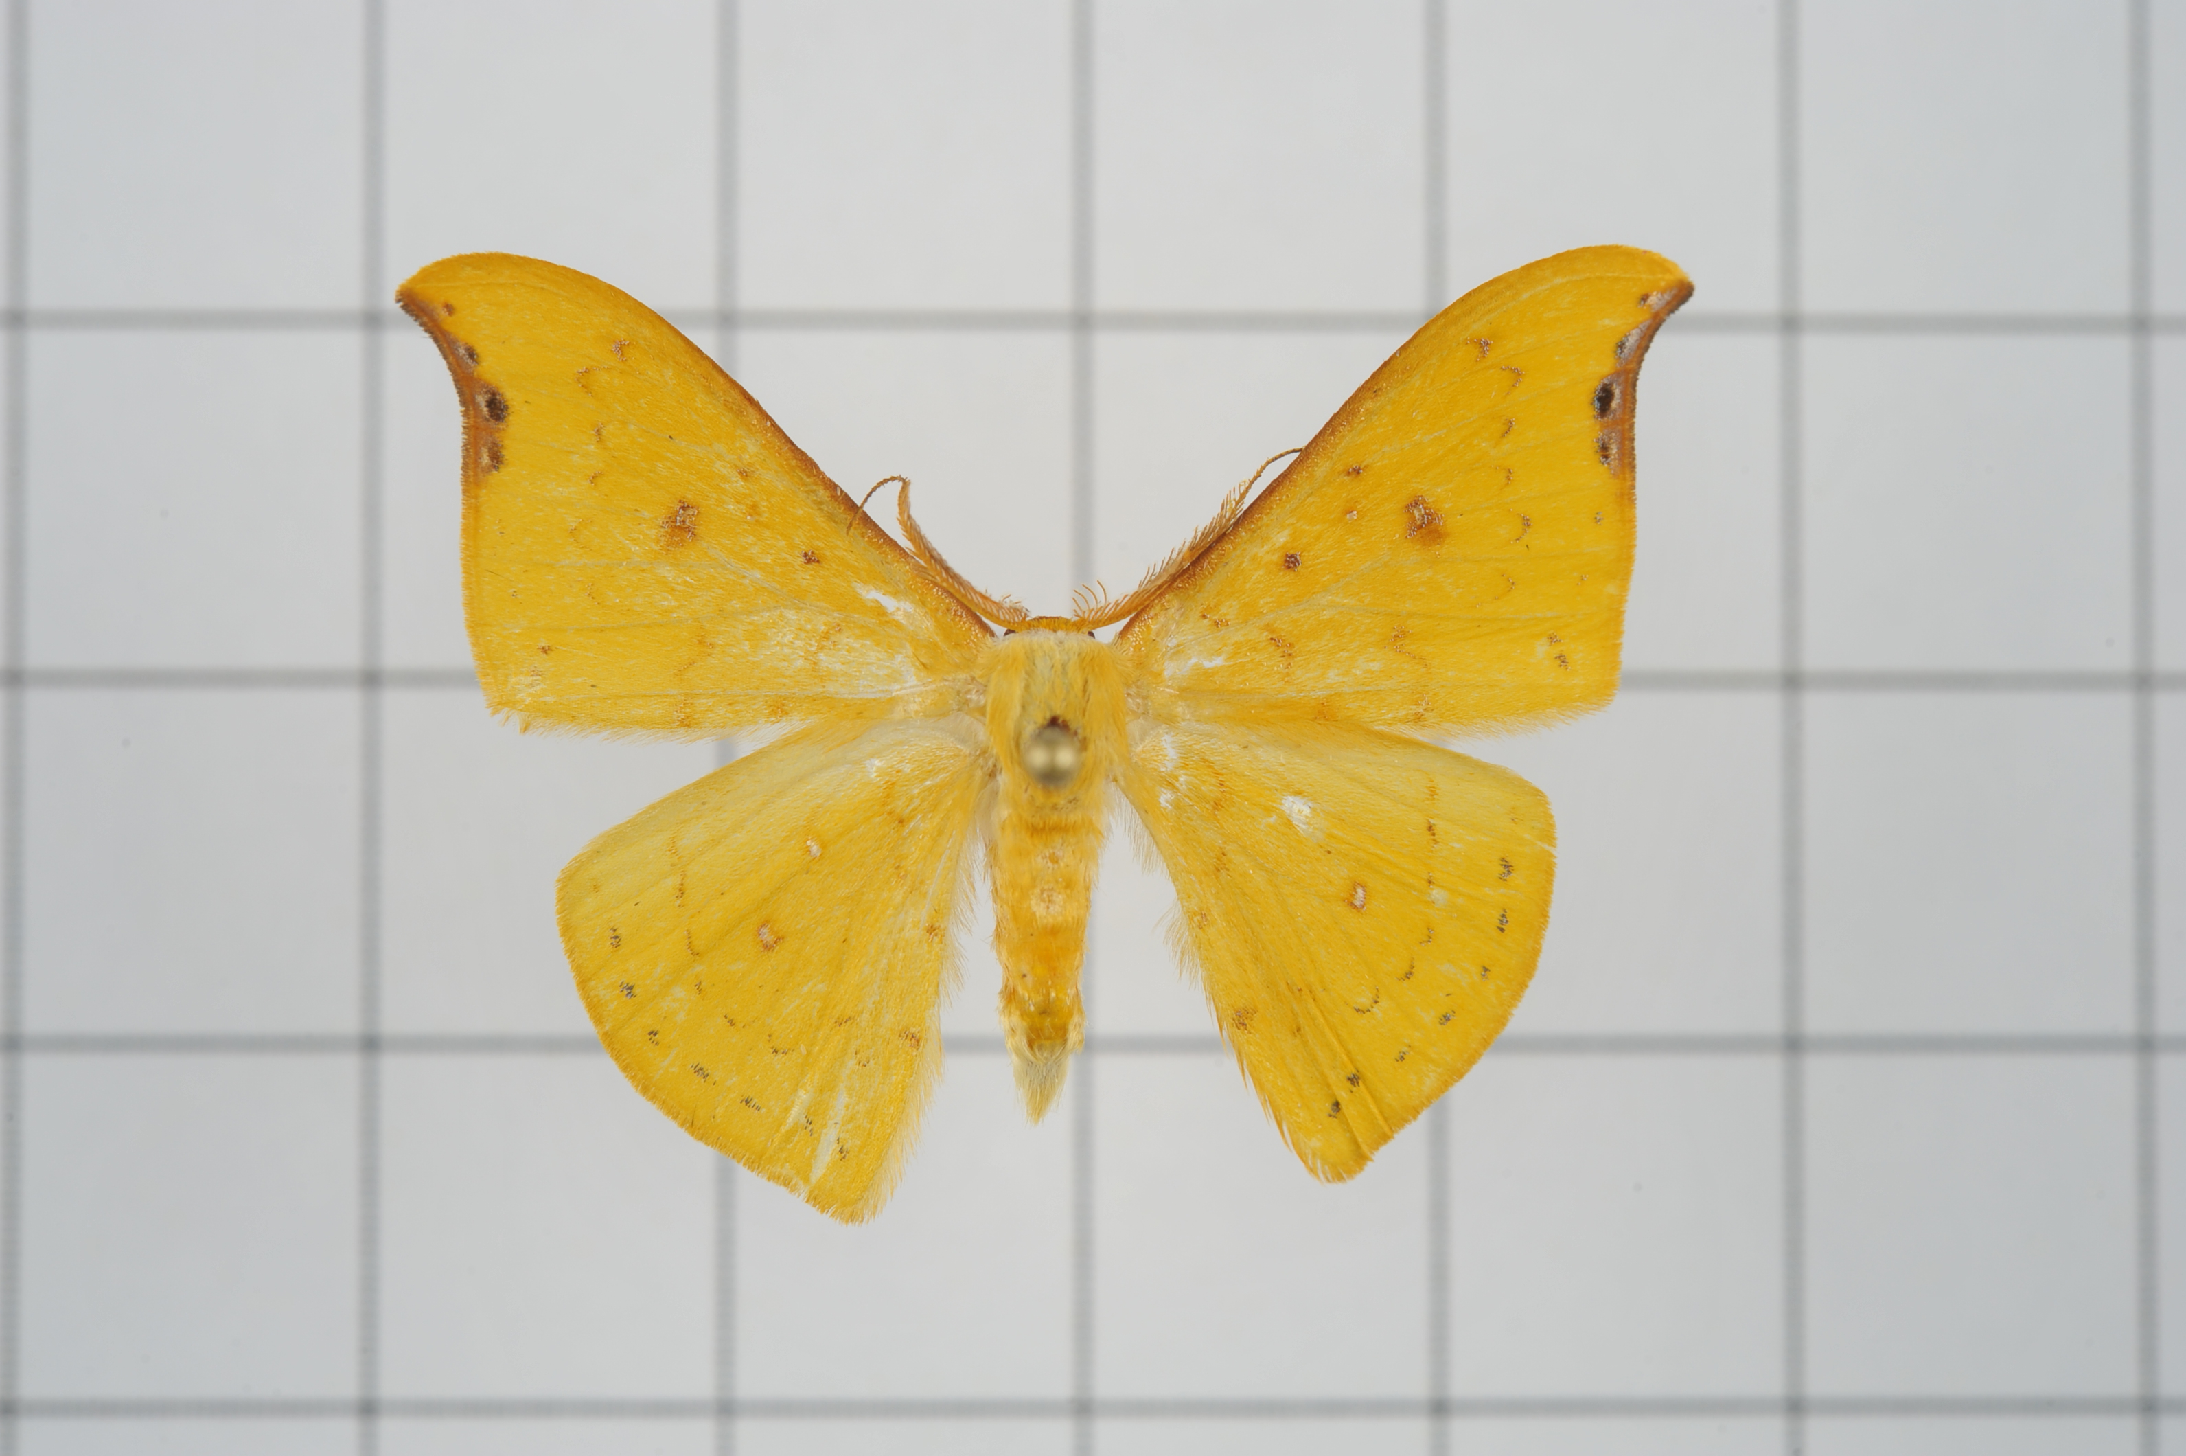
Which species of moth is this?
Tridrepana arikana arikana
